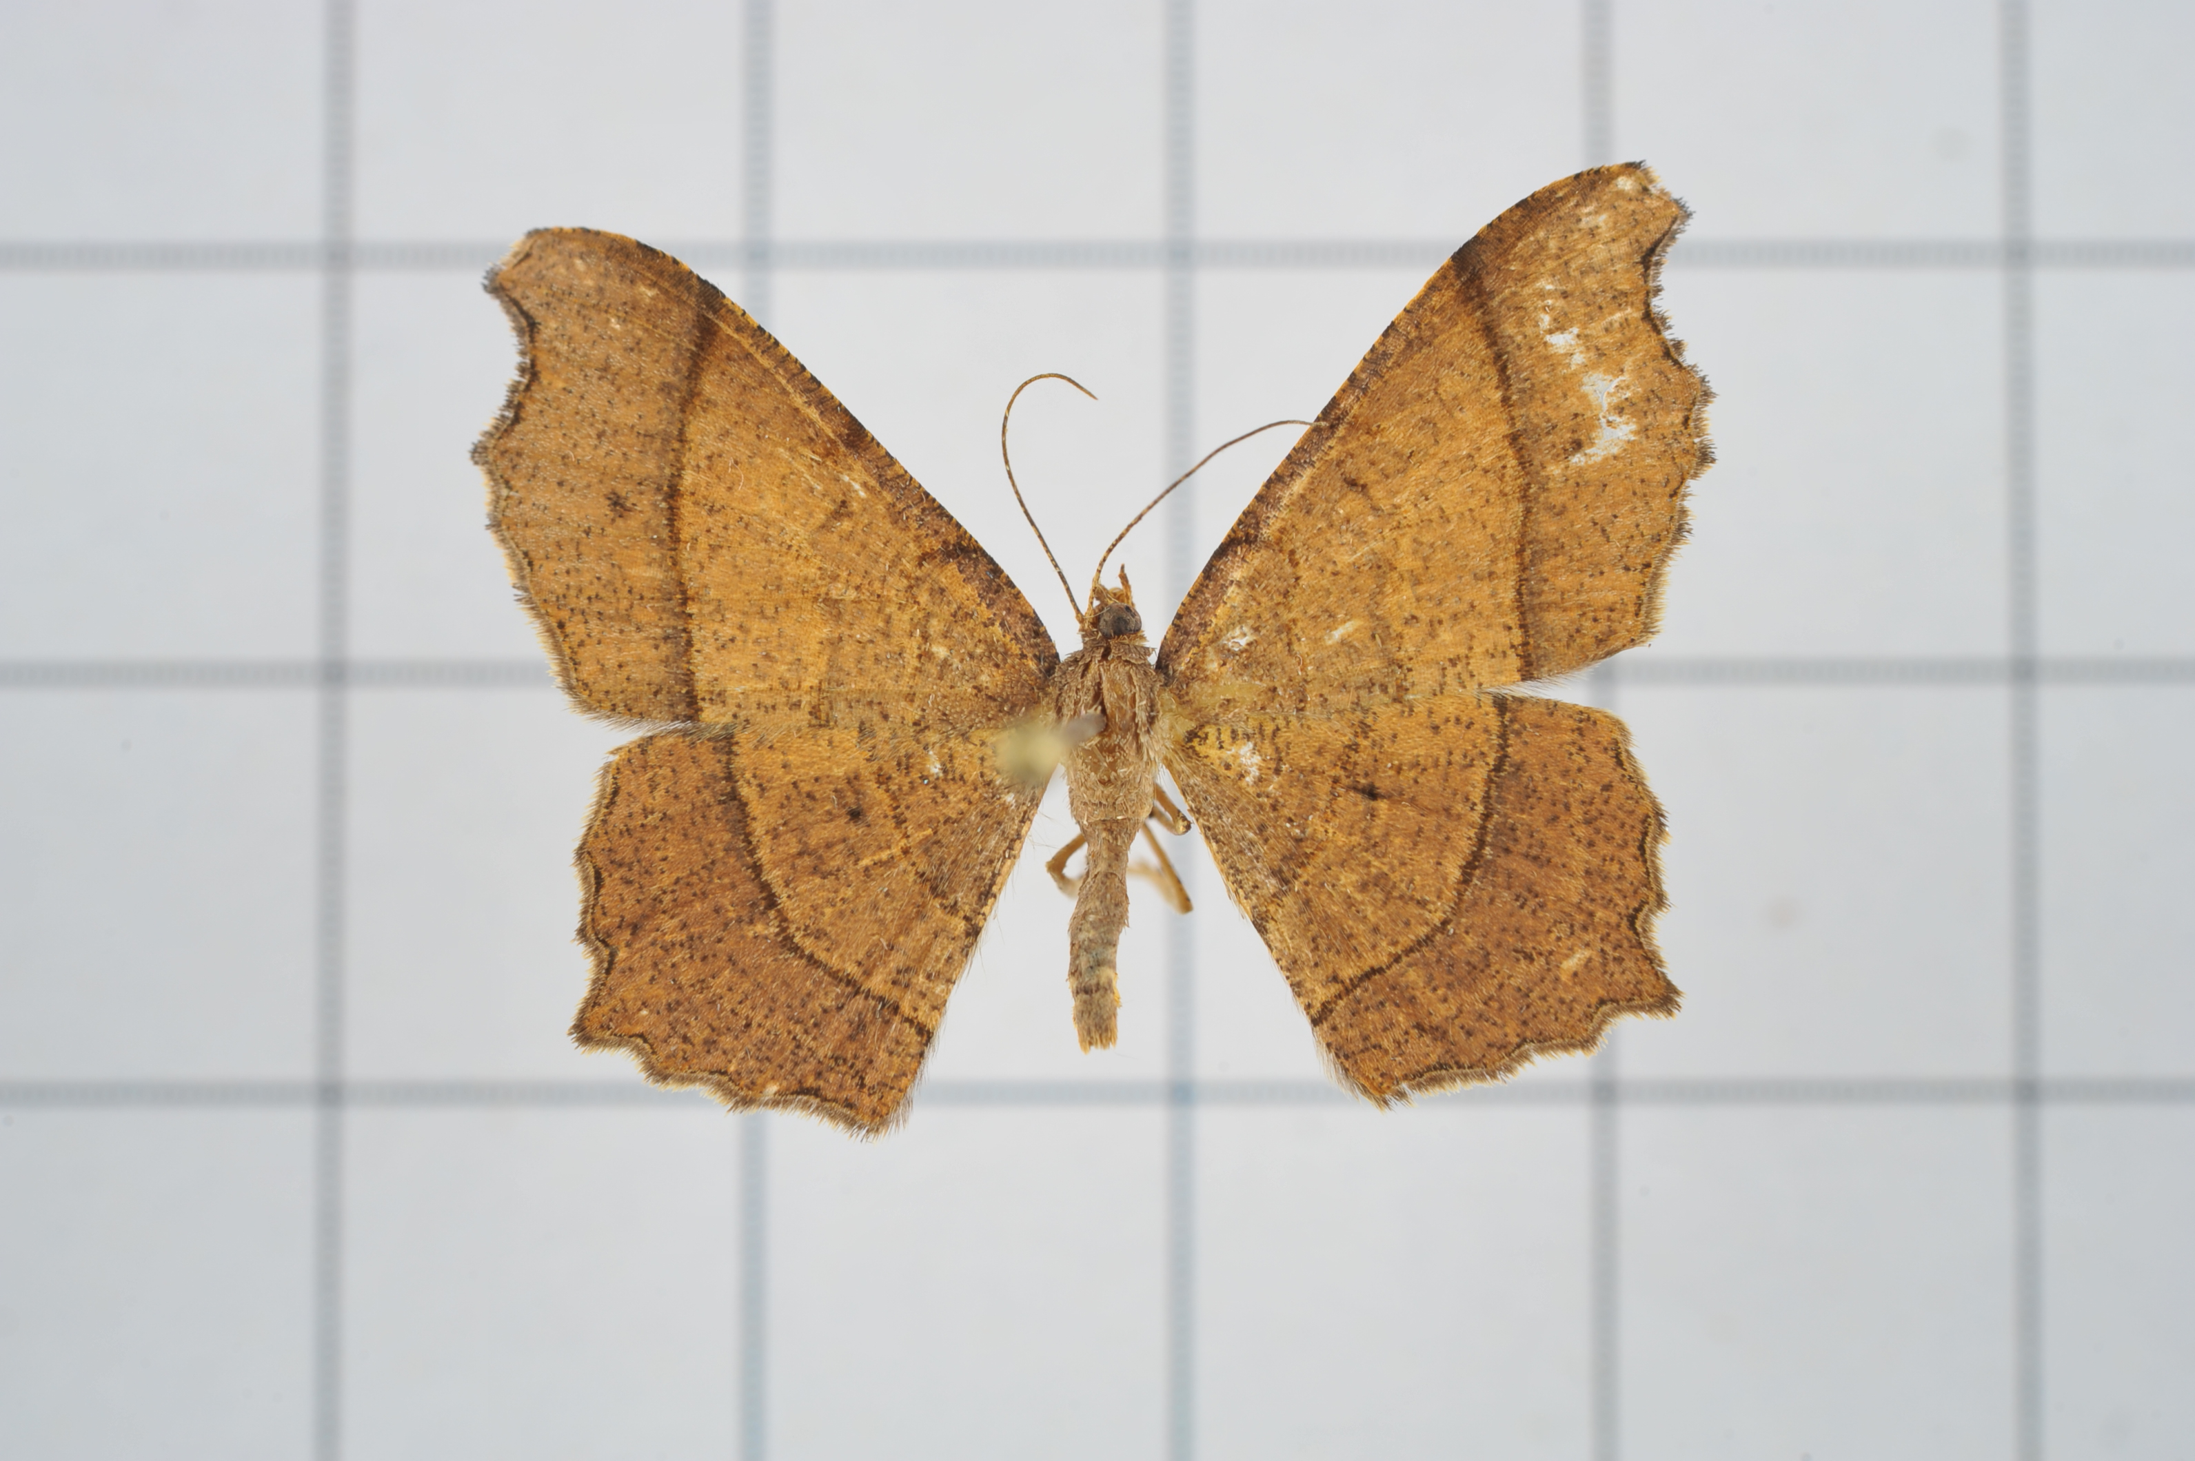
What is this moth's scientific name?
Chiasmia perfusaria
